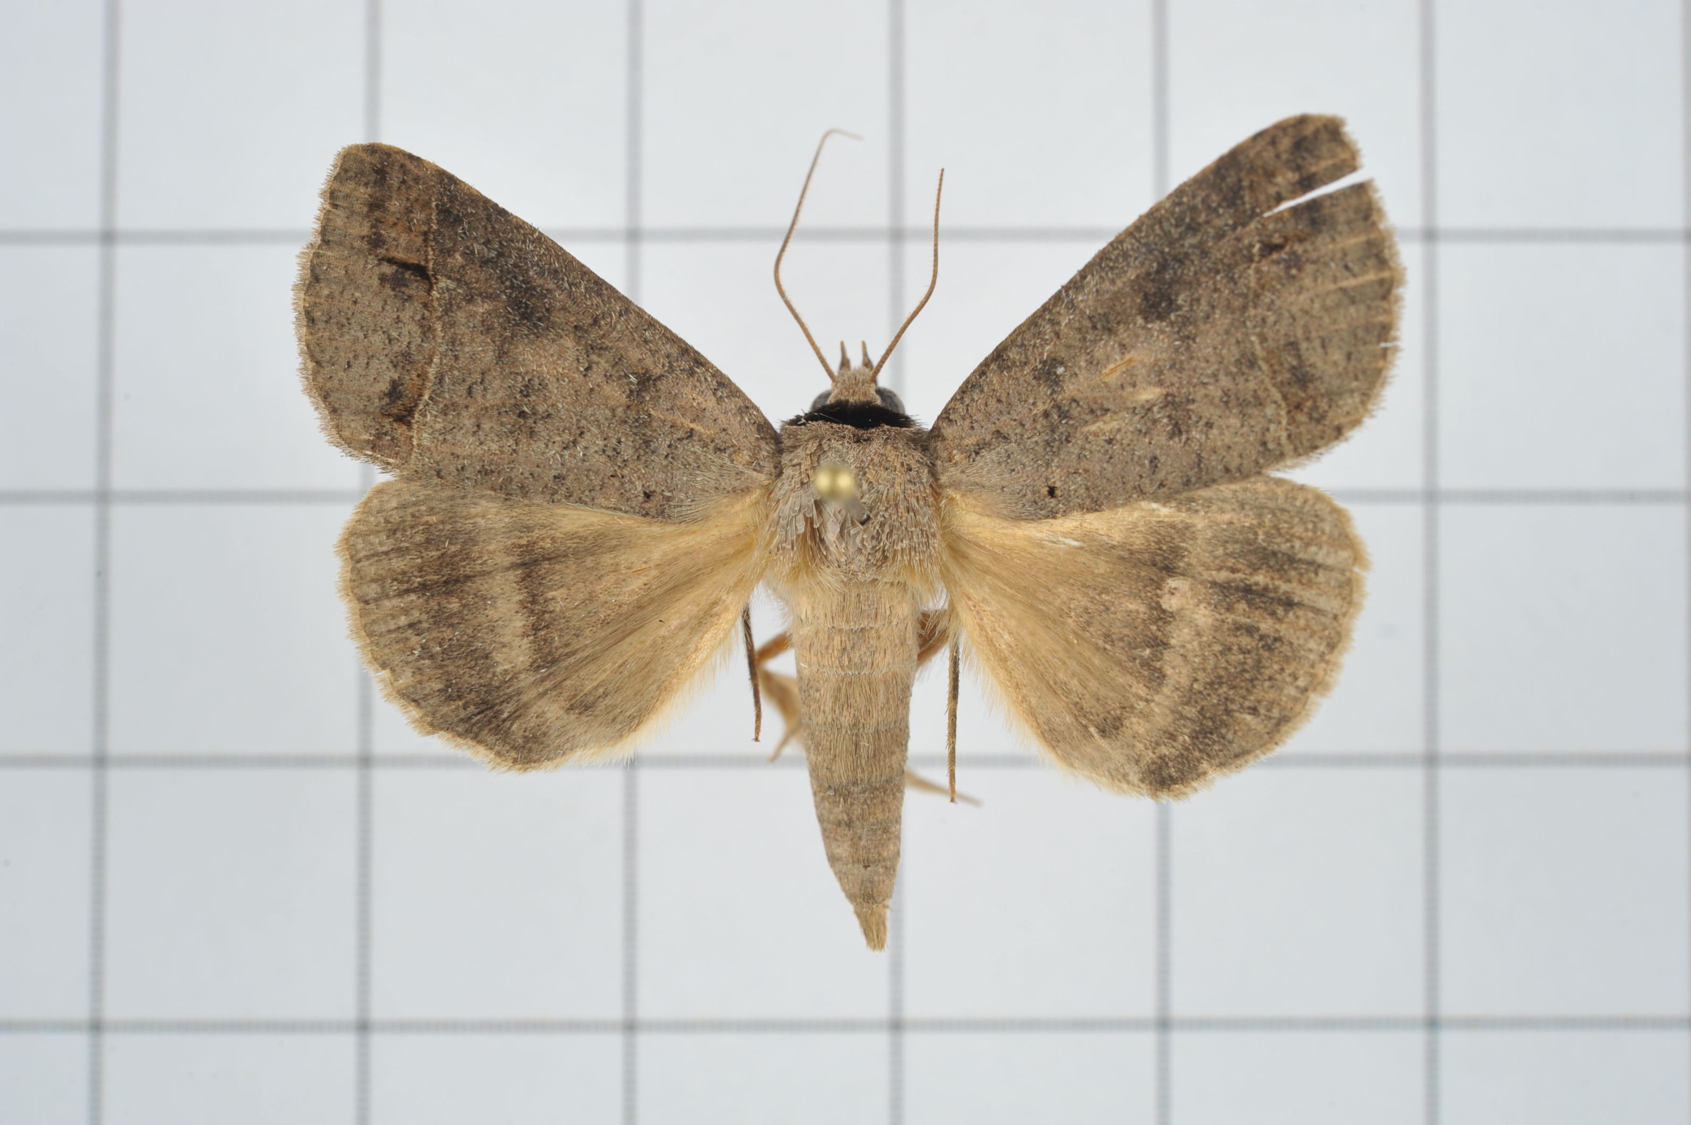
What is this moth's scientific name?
Pantydia metaspila
